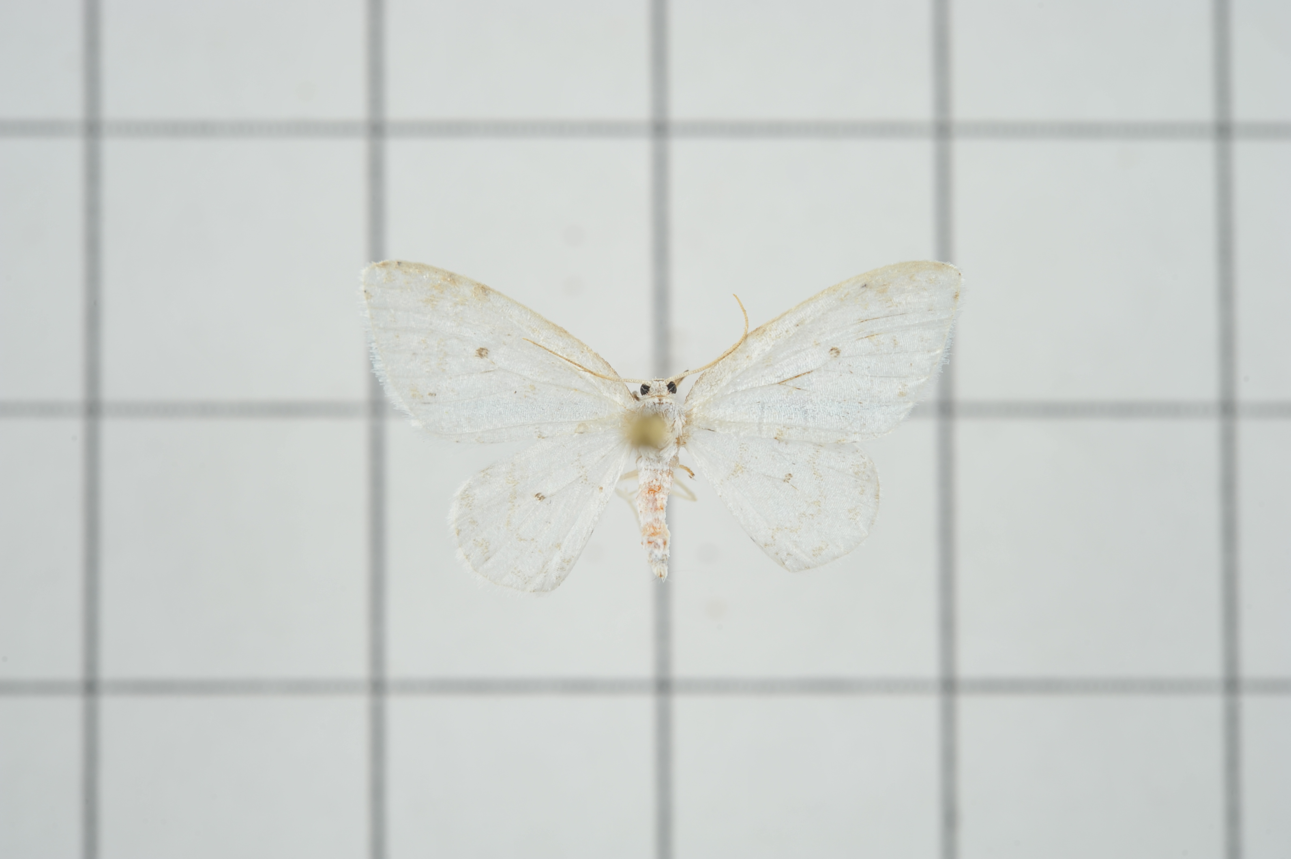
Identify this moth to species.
Dipriodonta minima
